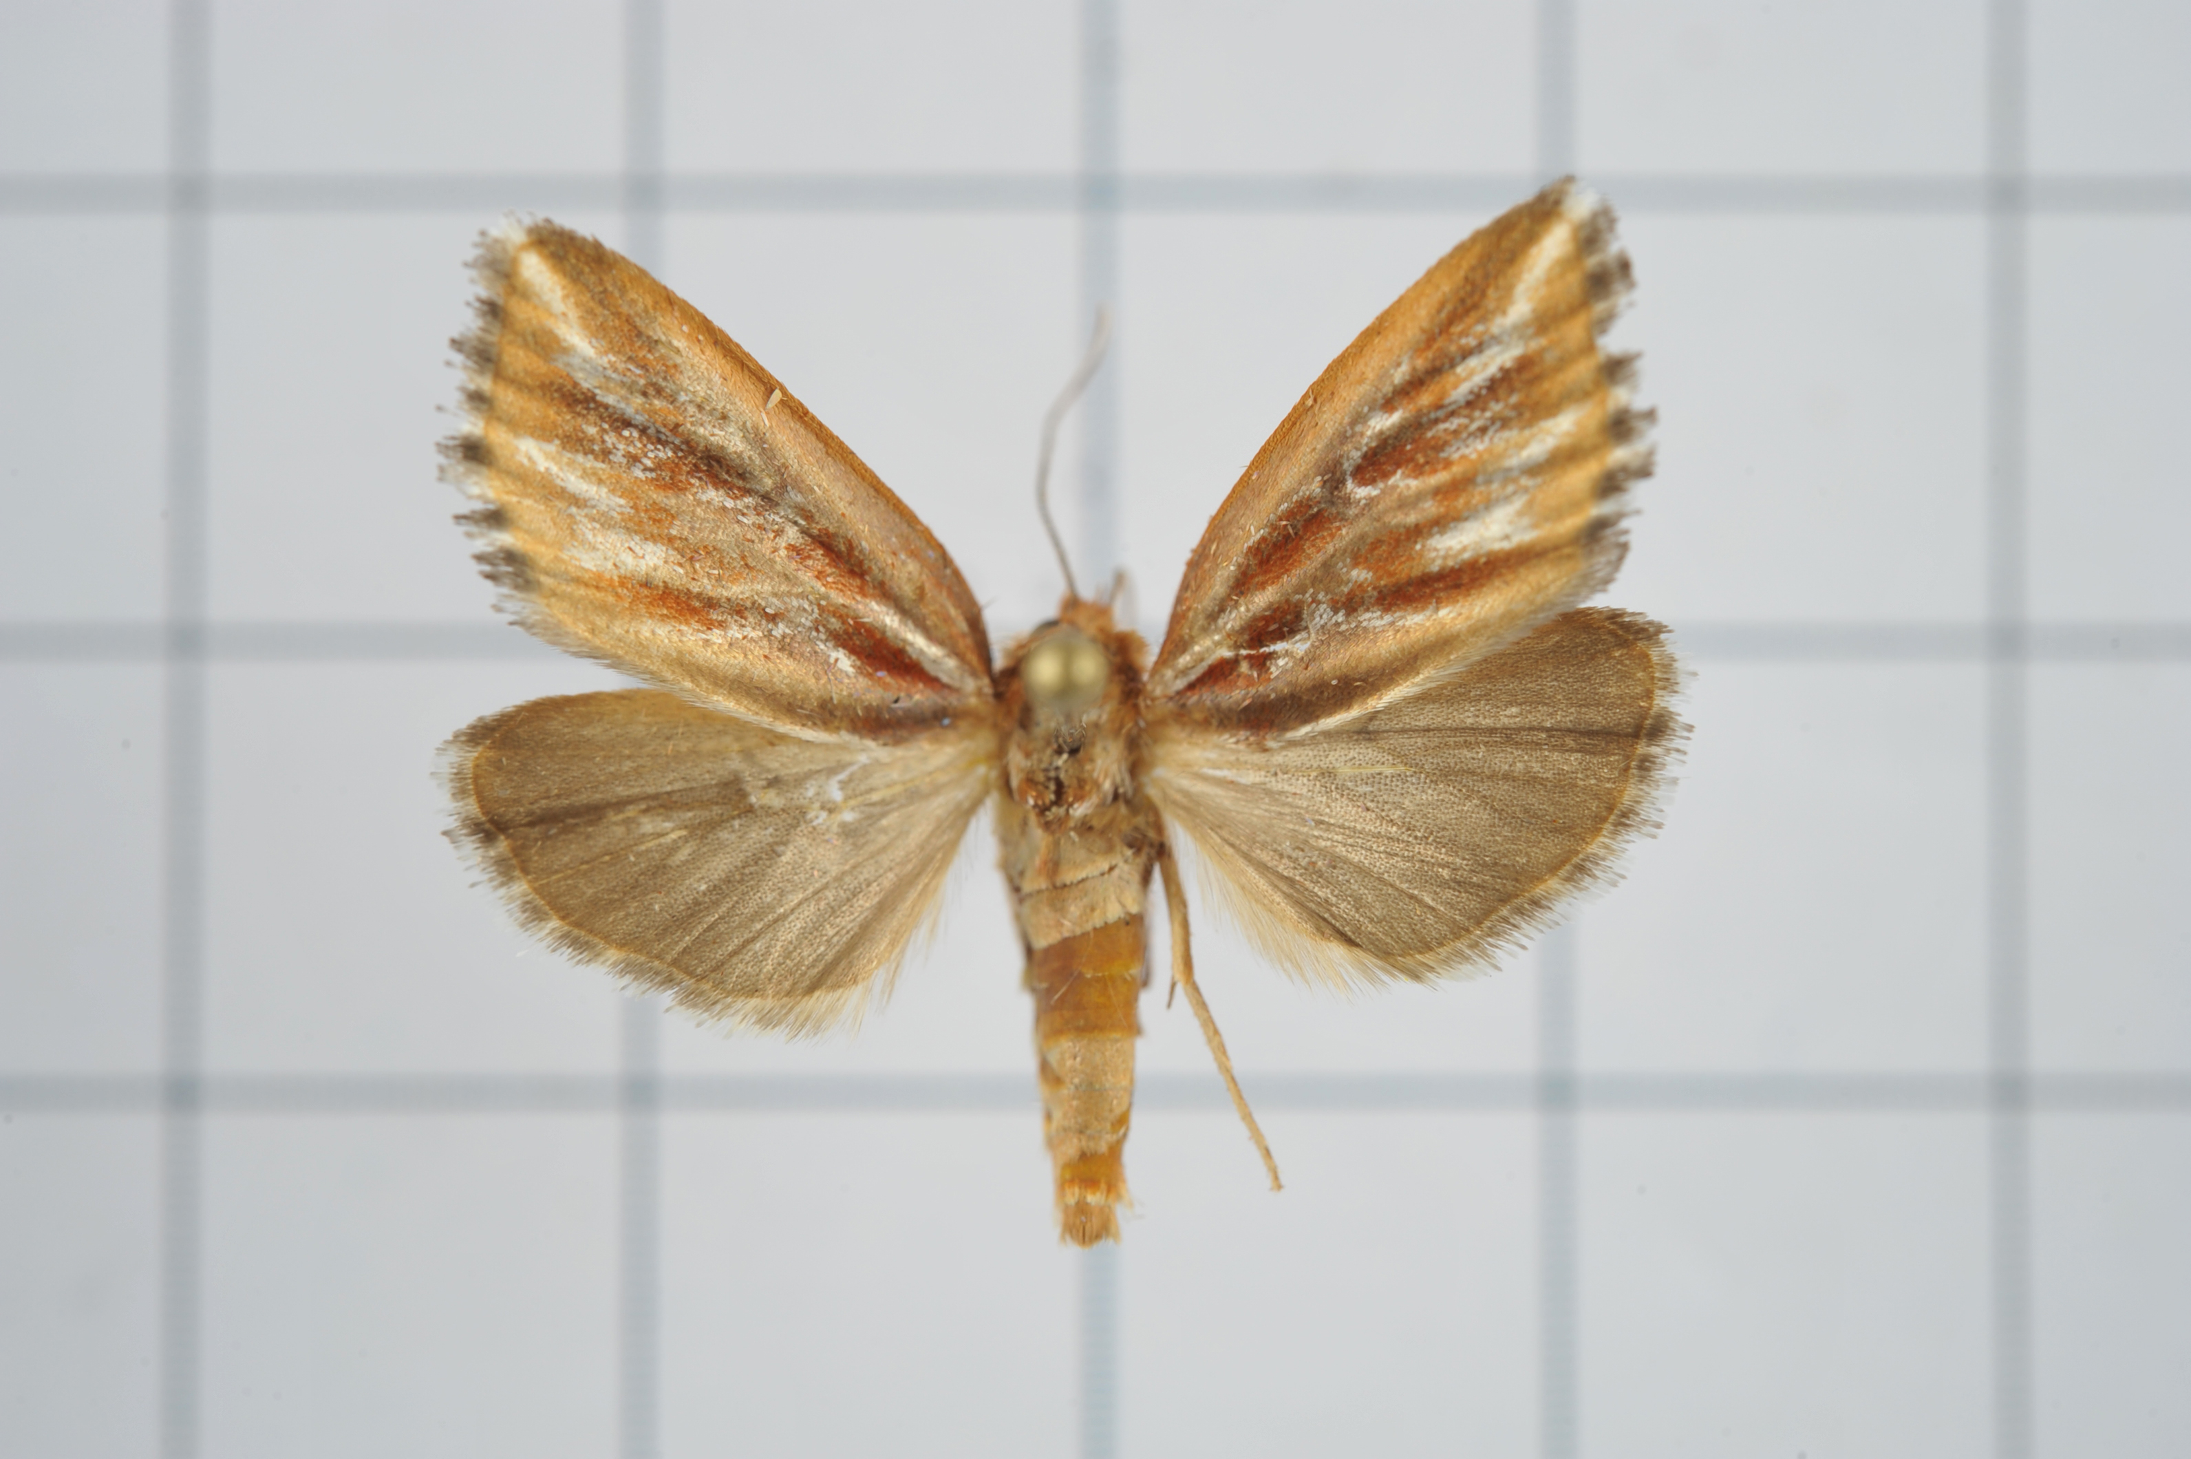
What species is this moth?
Narangodes confluens
